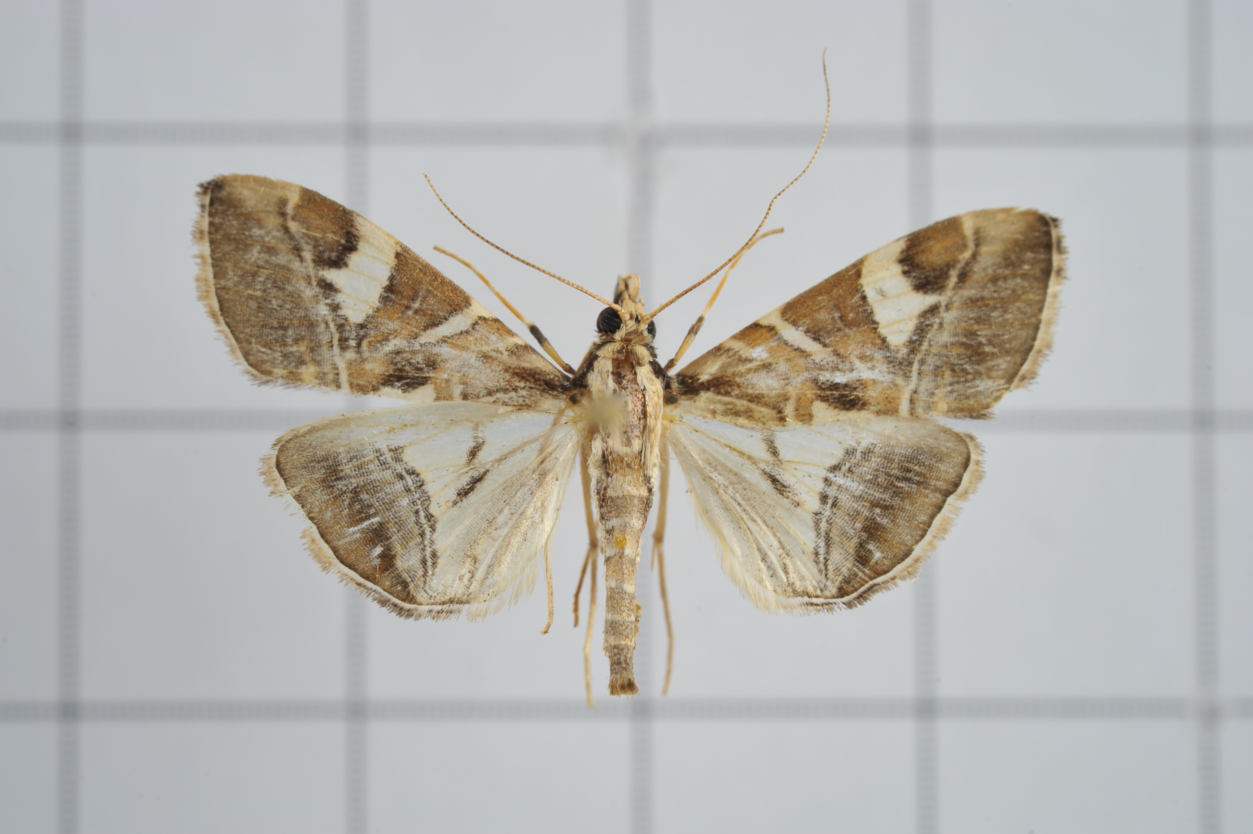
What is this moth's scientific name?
Agrioglypta fulguralis
